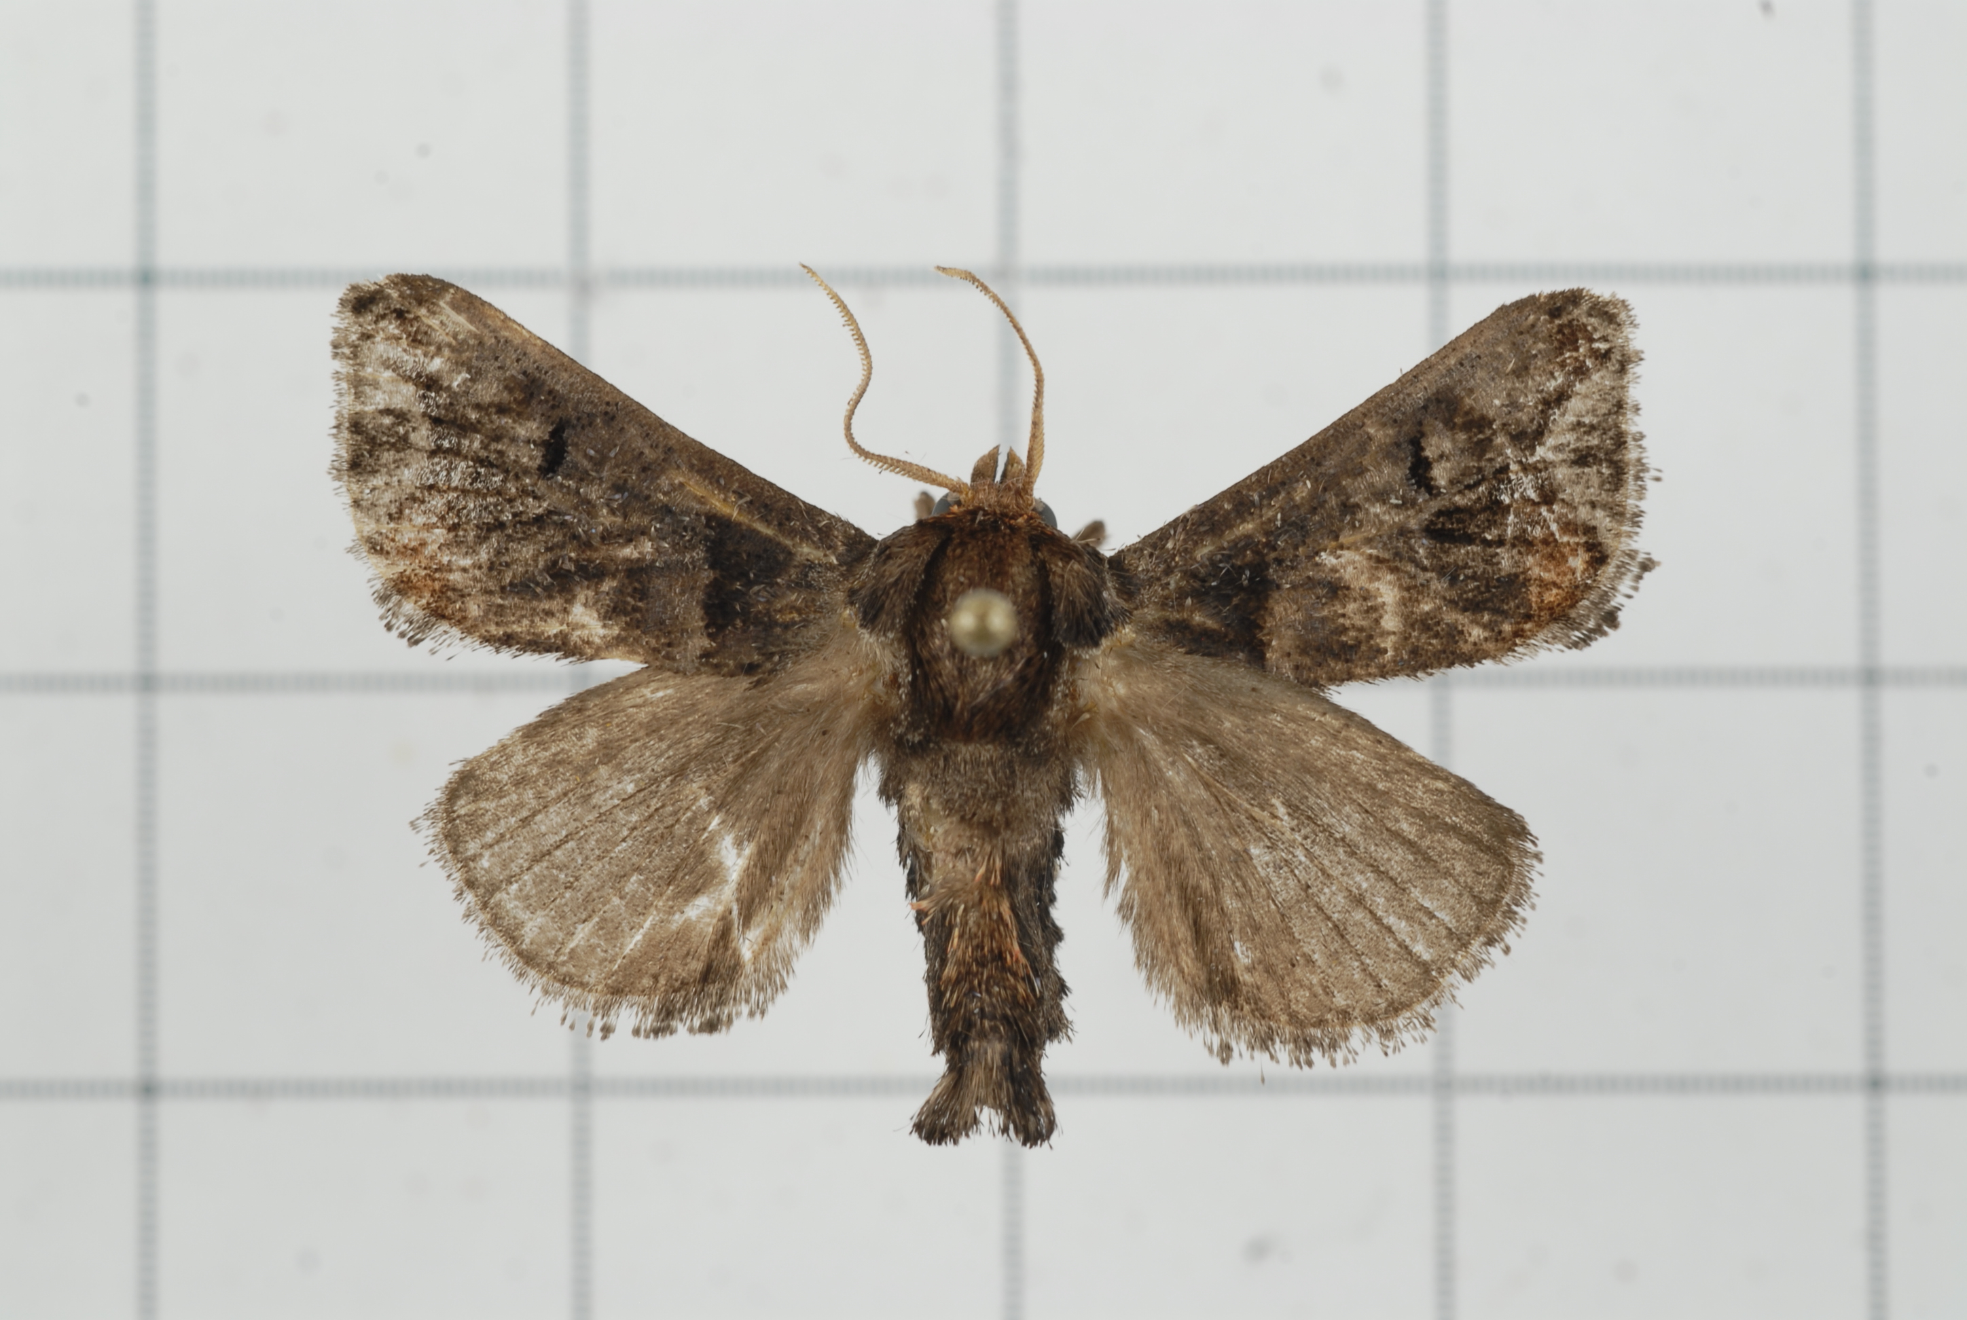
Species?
Phlossa conjuncta
